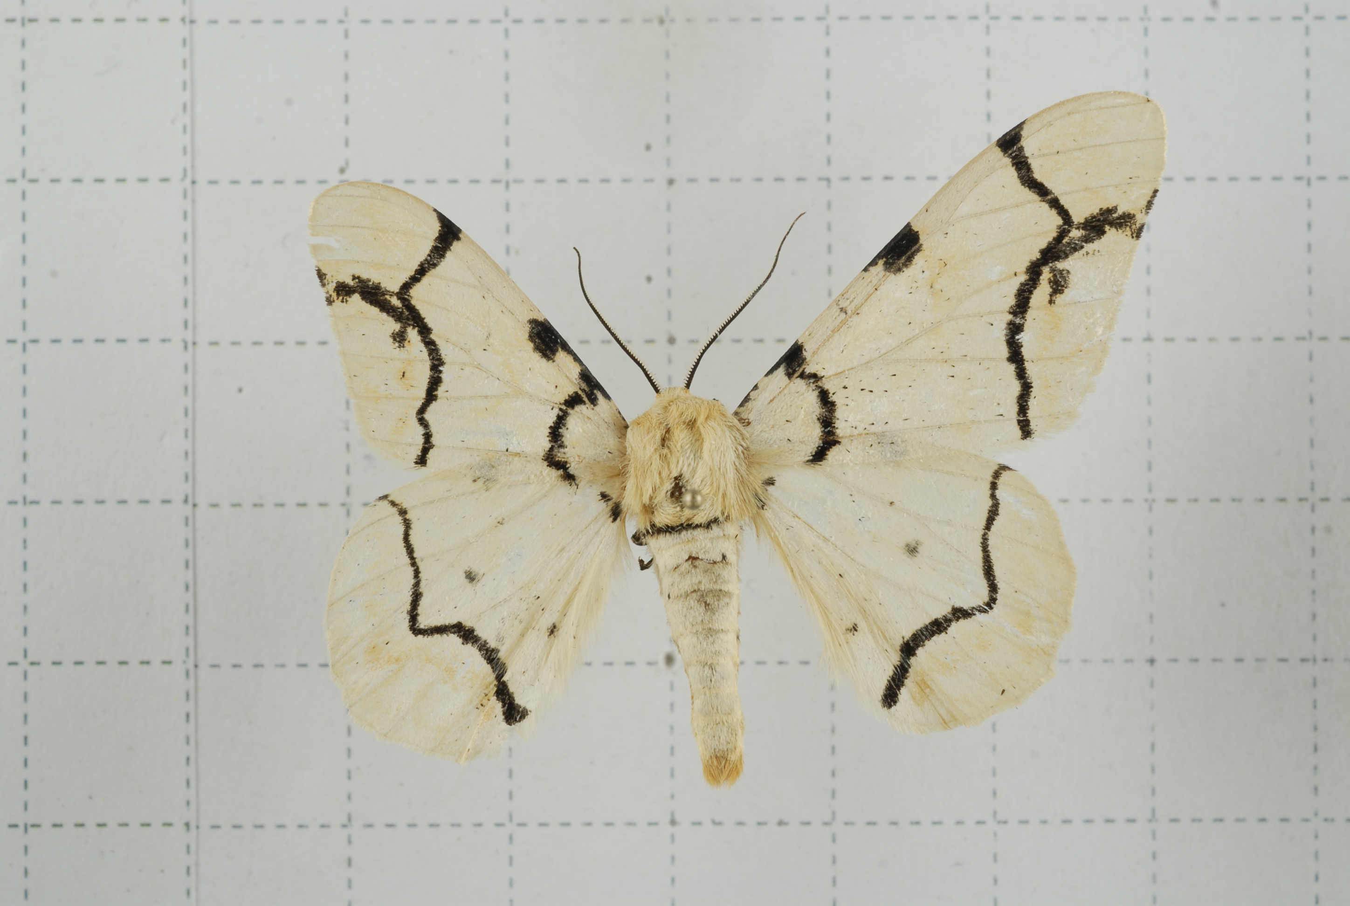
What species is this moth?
Biston perclara
